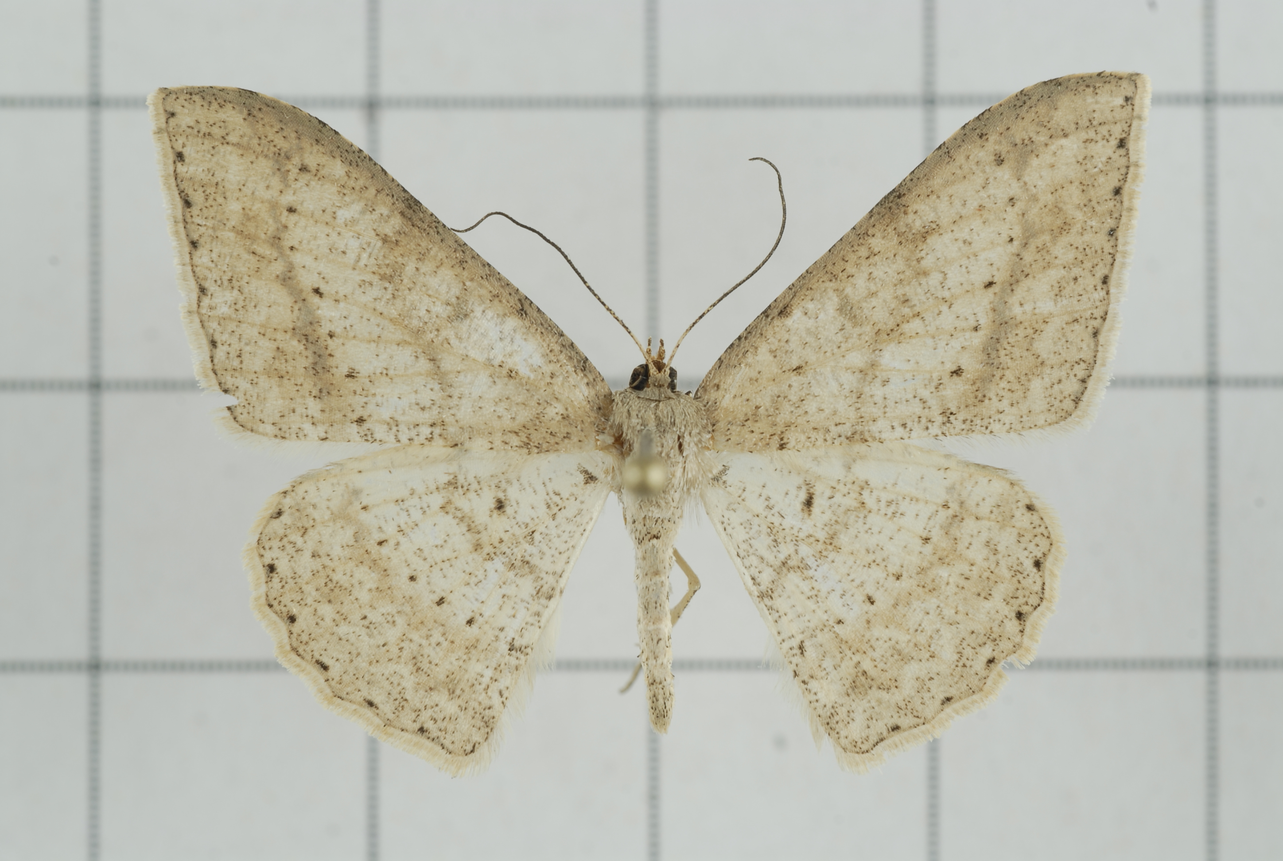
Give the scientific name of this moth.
Luxiaria mitorrhaphes
